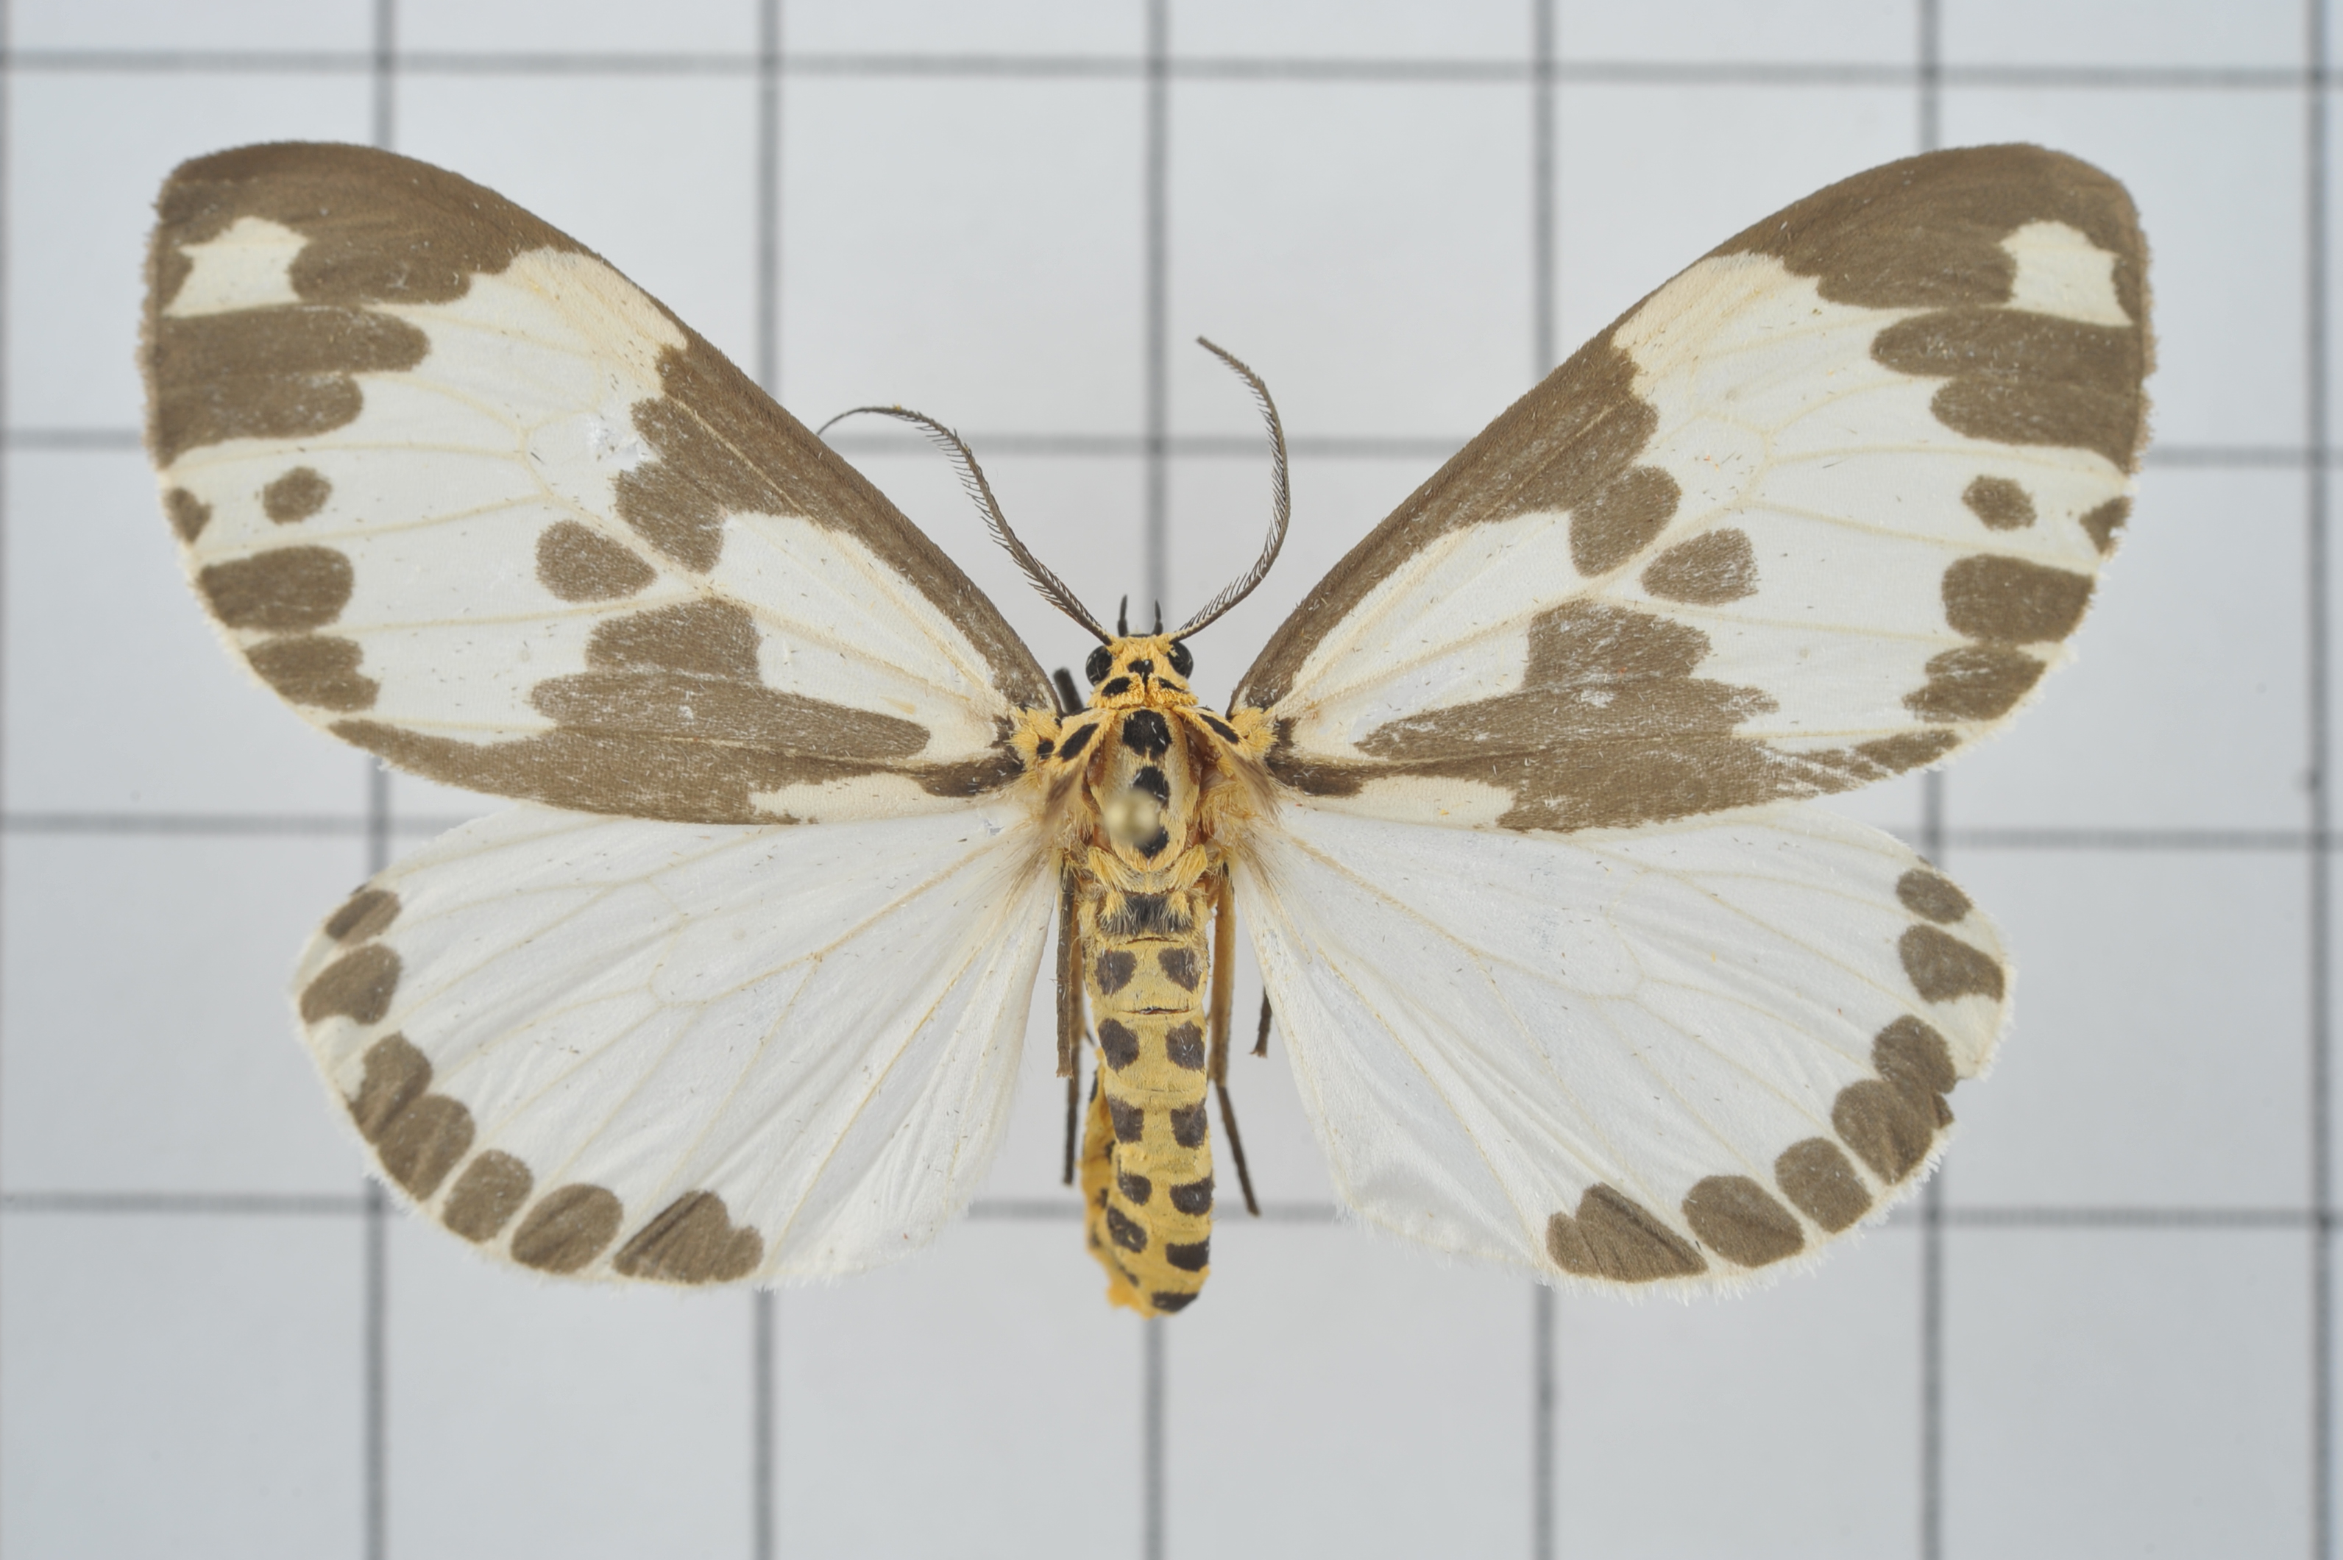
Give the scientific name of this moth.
Nyctemera carissima formosana
